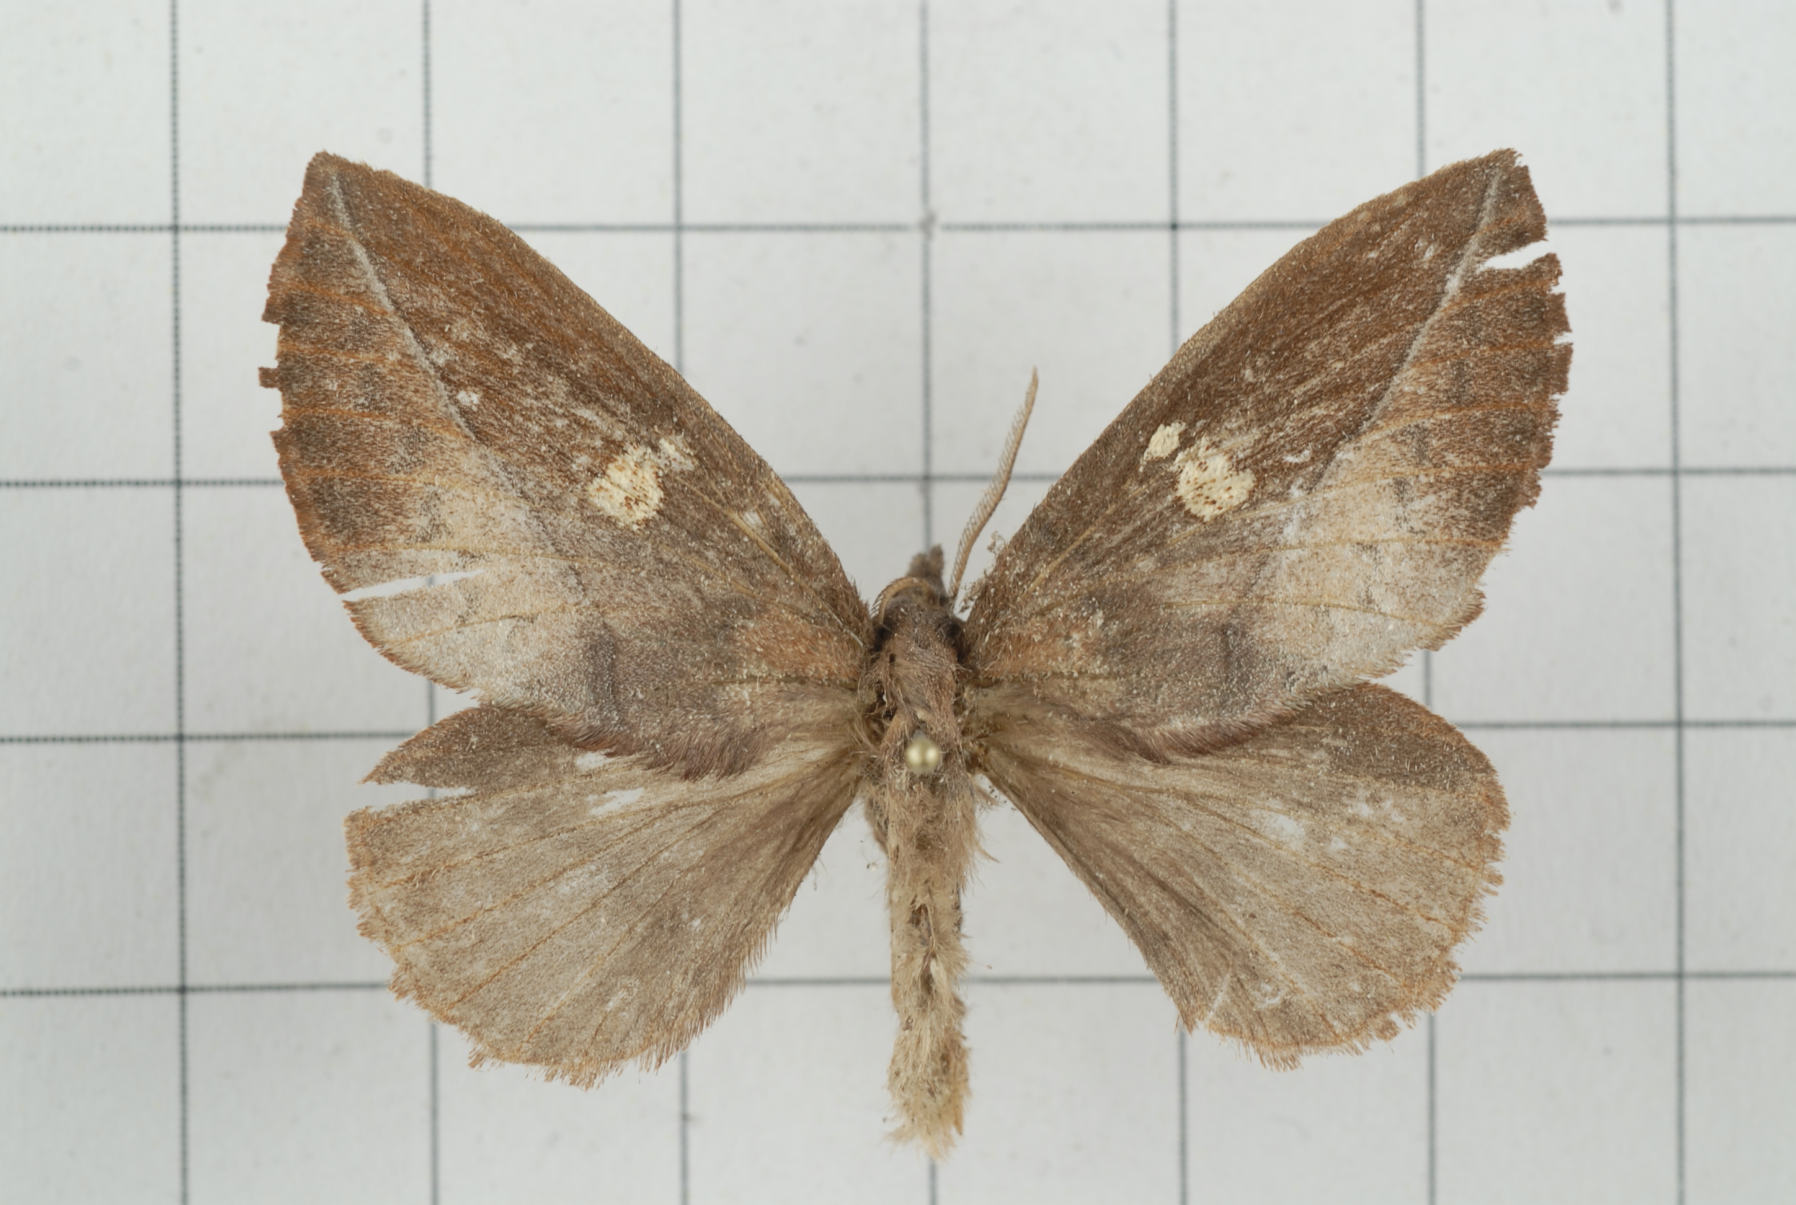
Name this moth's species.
Euthrix orboy occasialis
